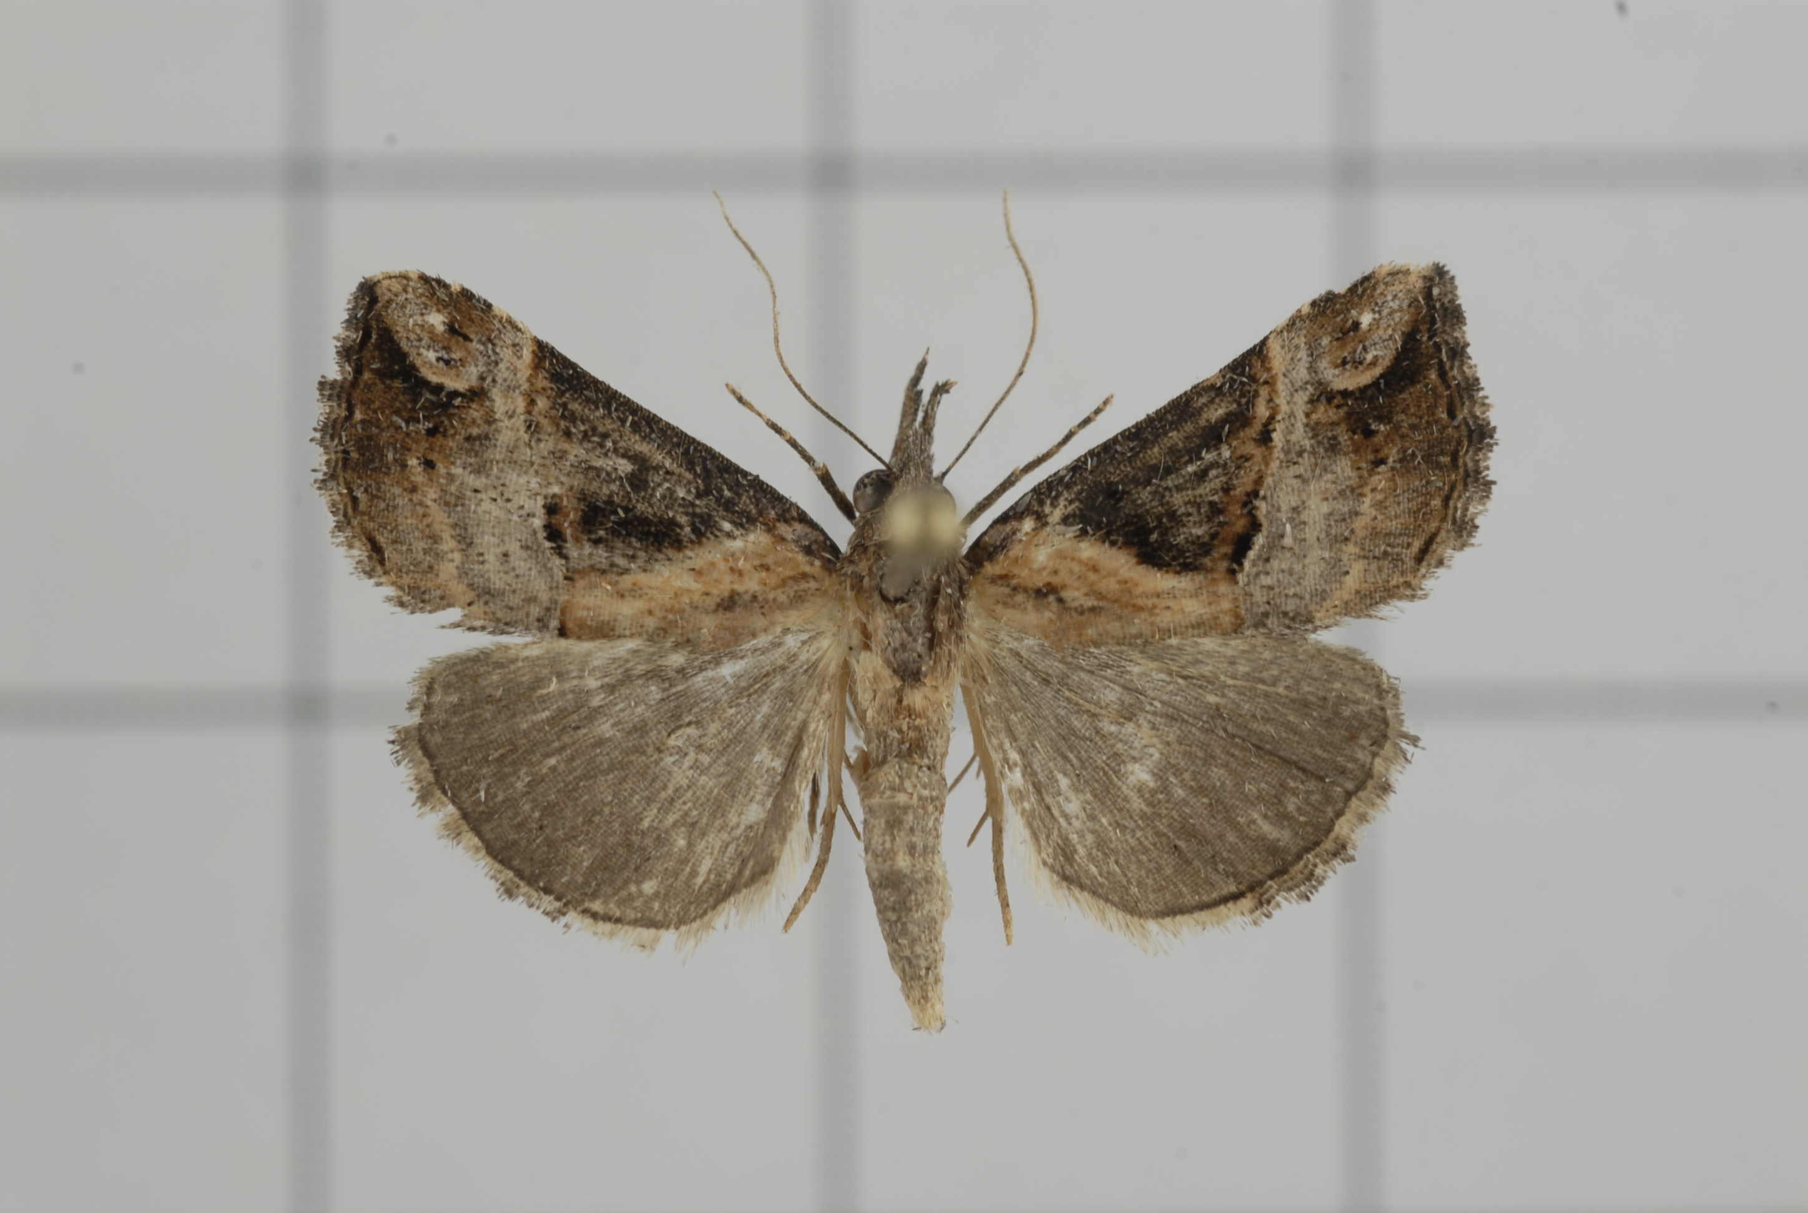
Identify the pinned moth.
Hypena cognata
